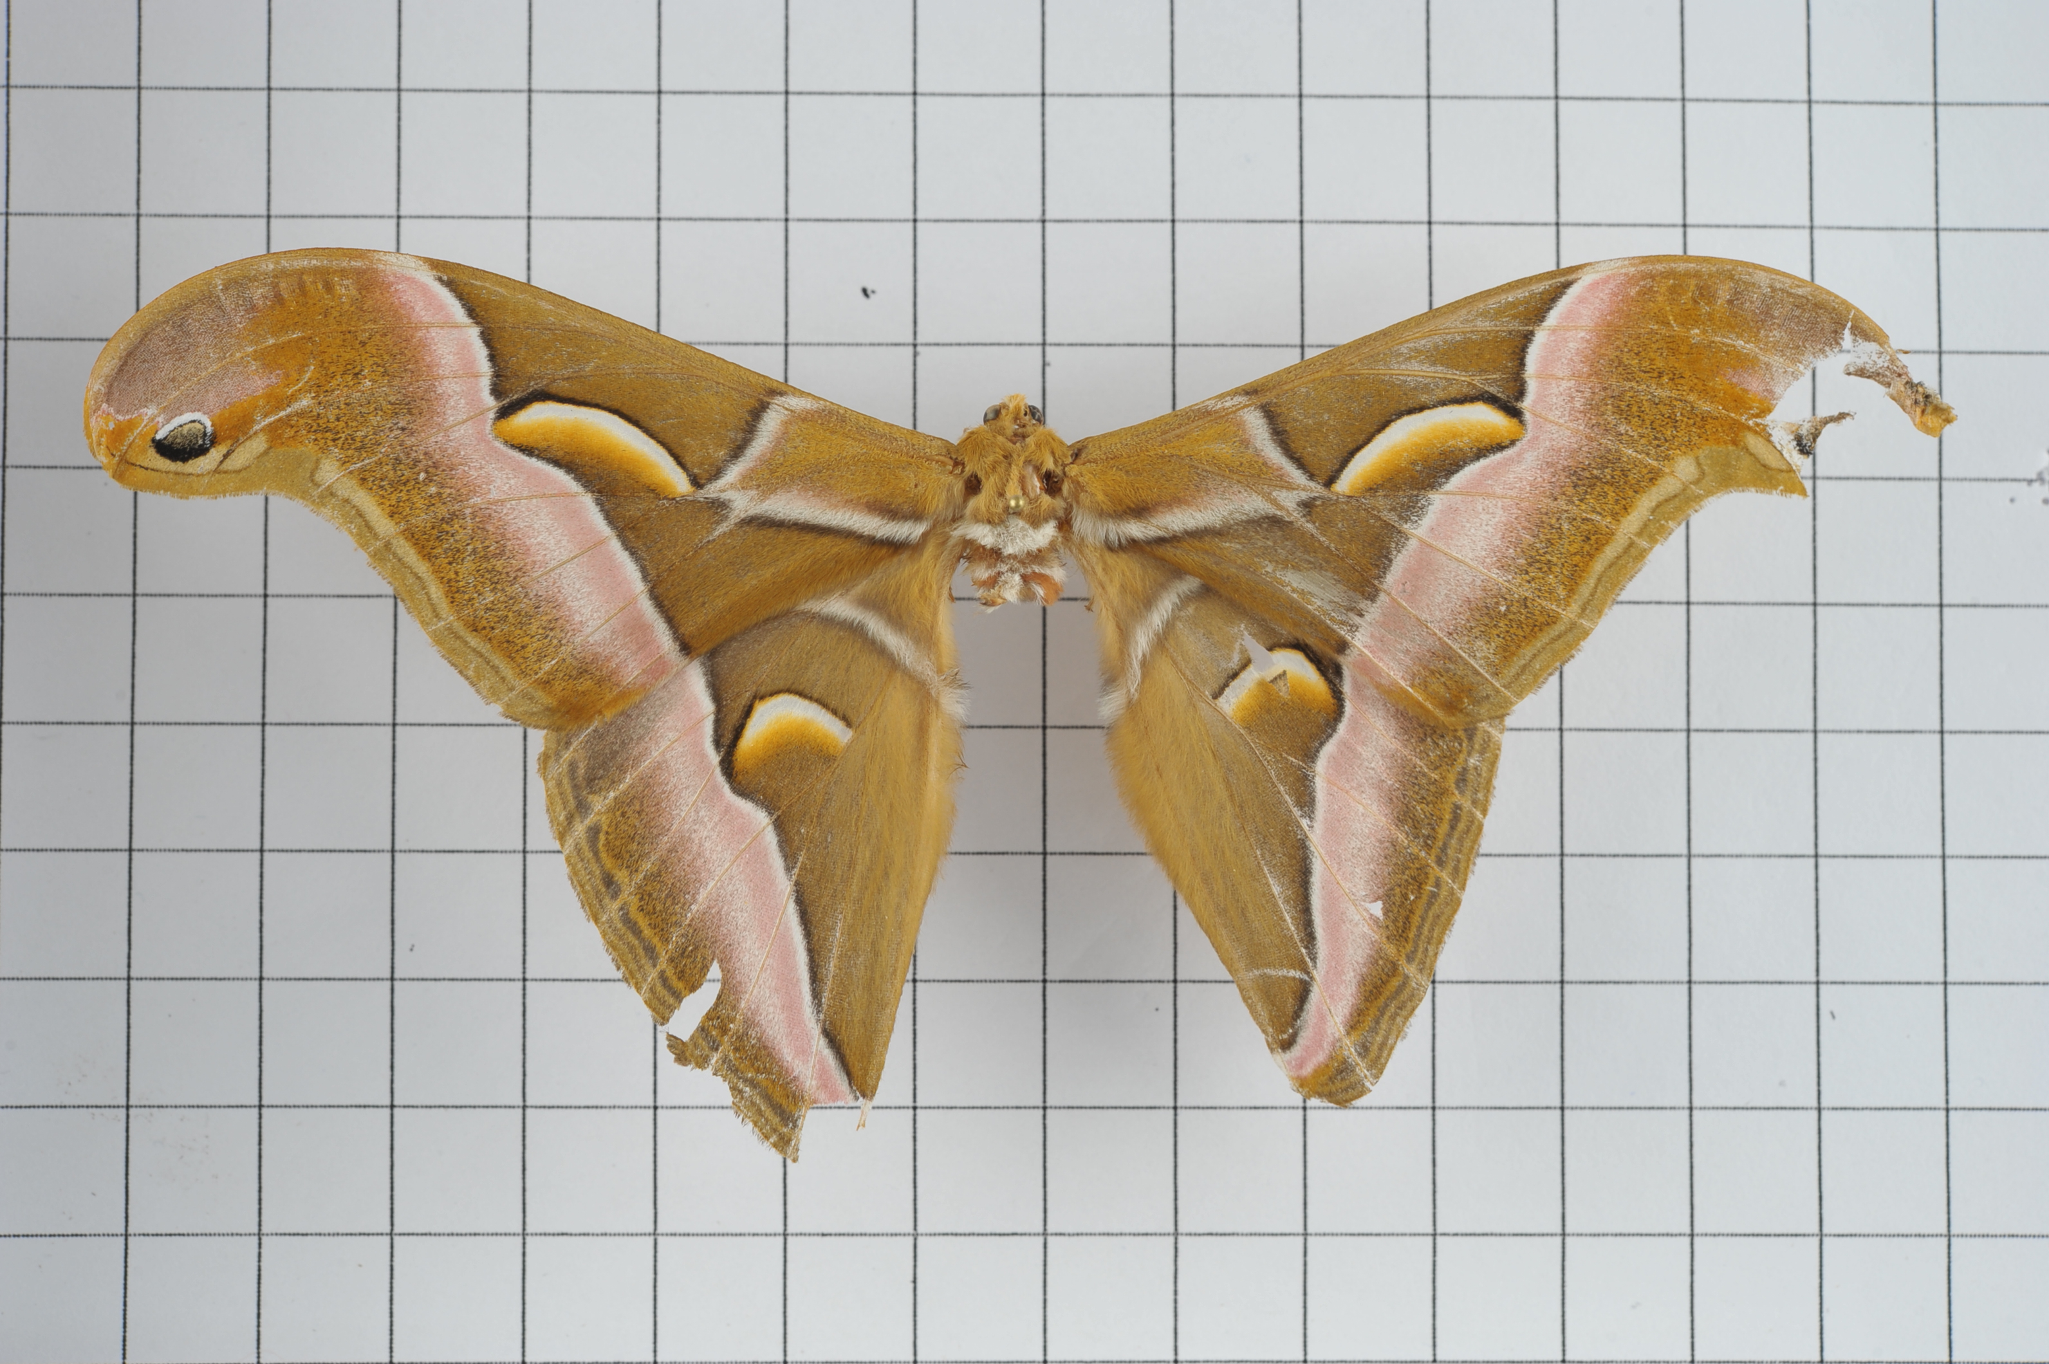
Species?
Samia wangi
